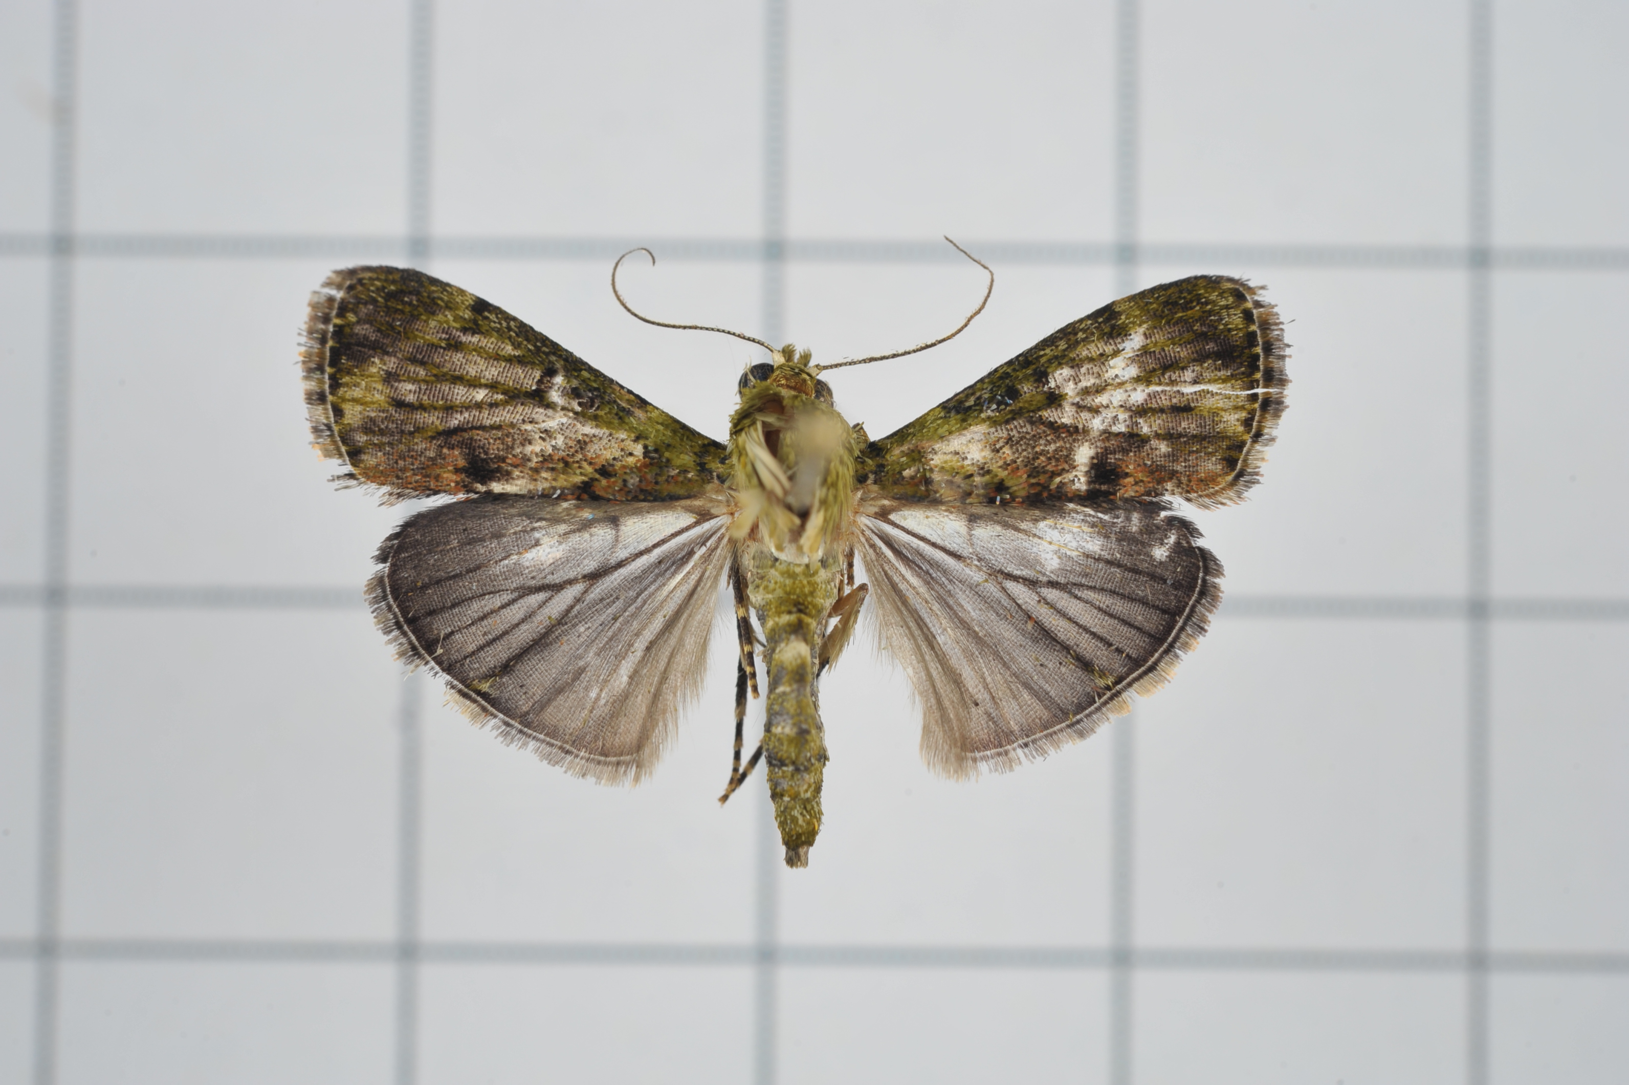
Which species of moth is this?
Lamida obscura
